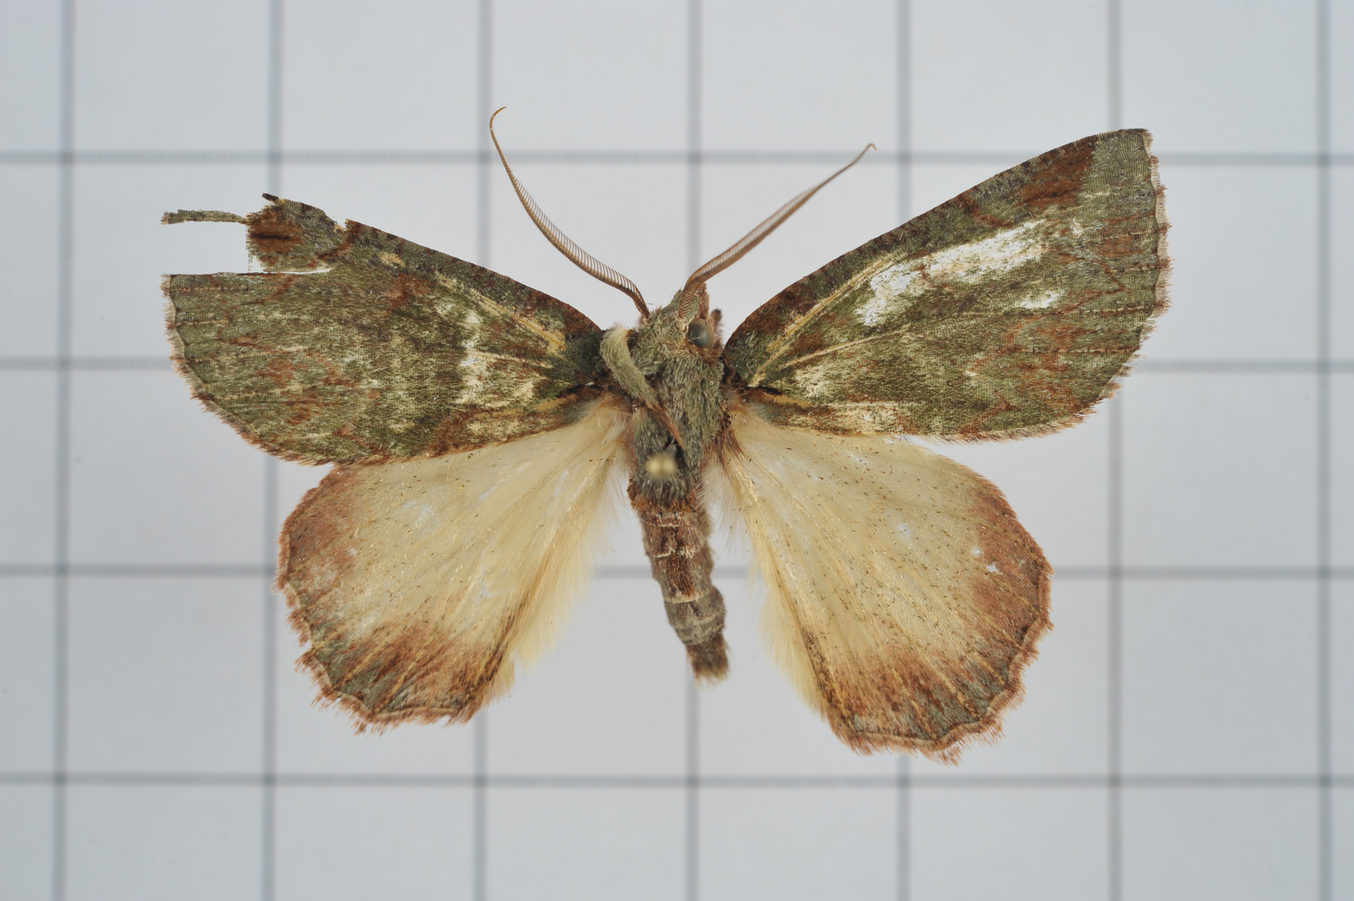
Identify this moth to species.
Dindica purpurata
